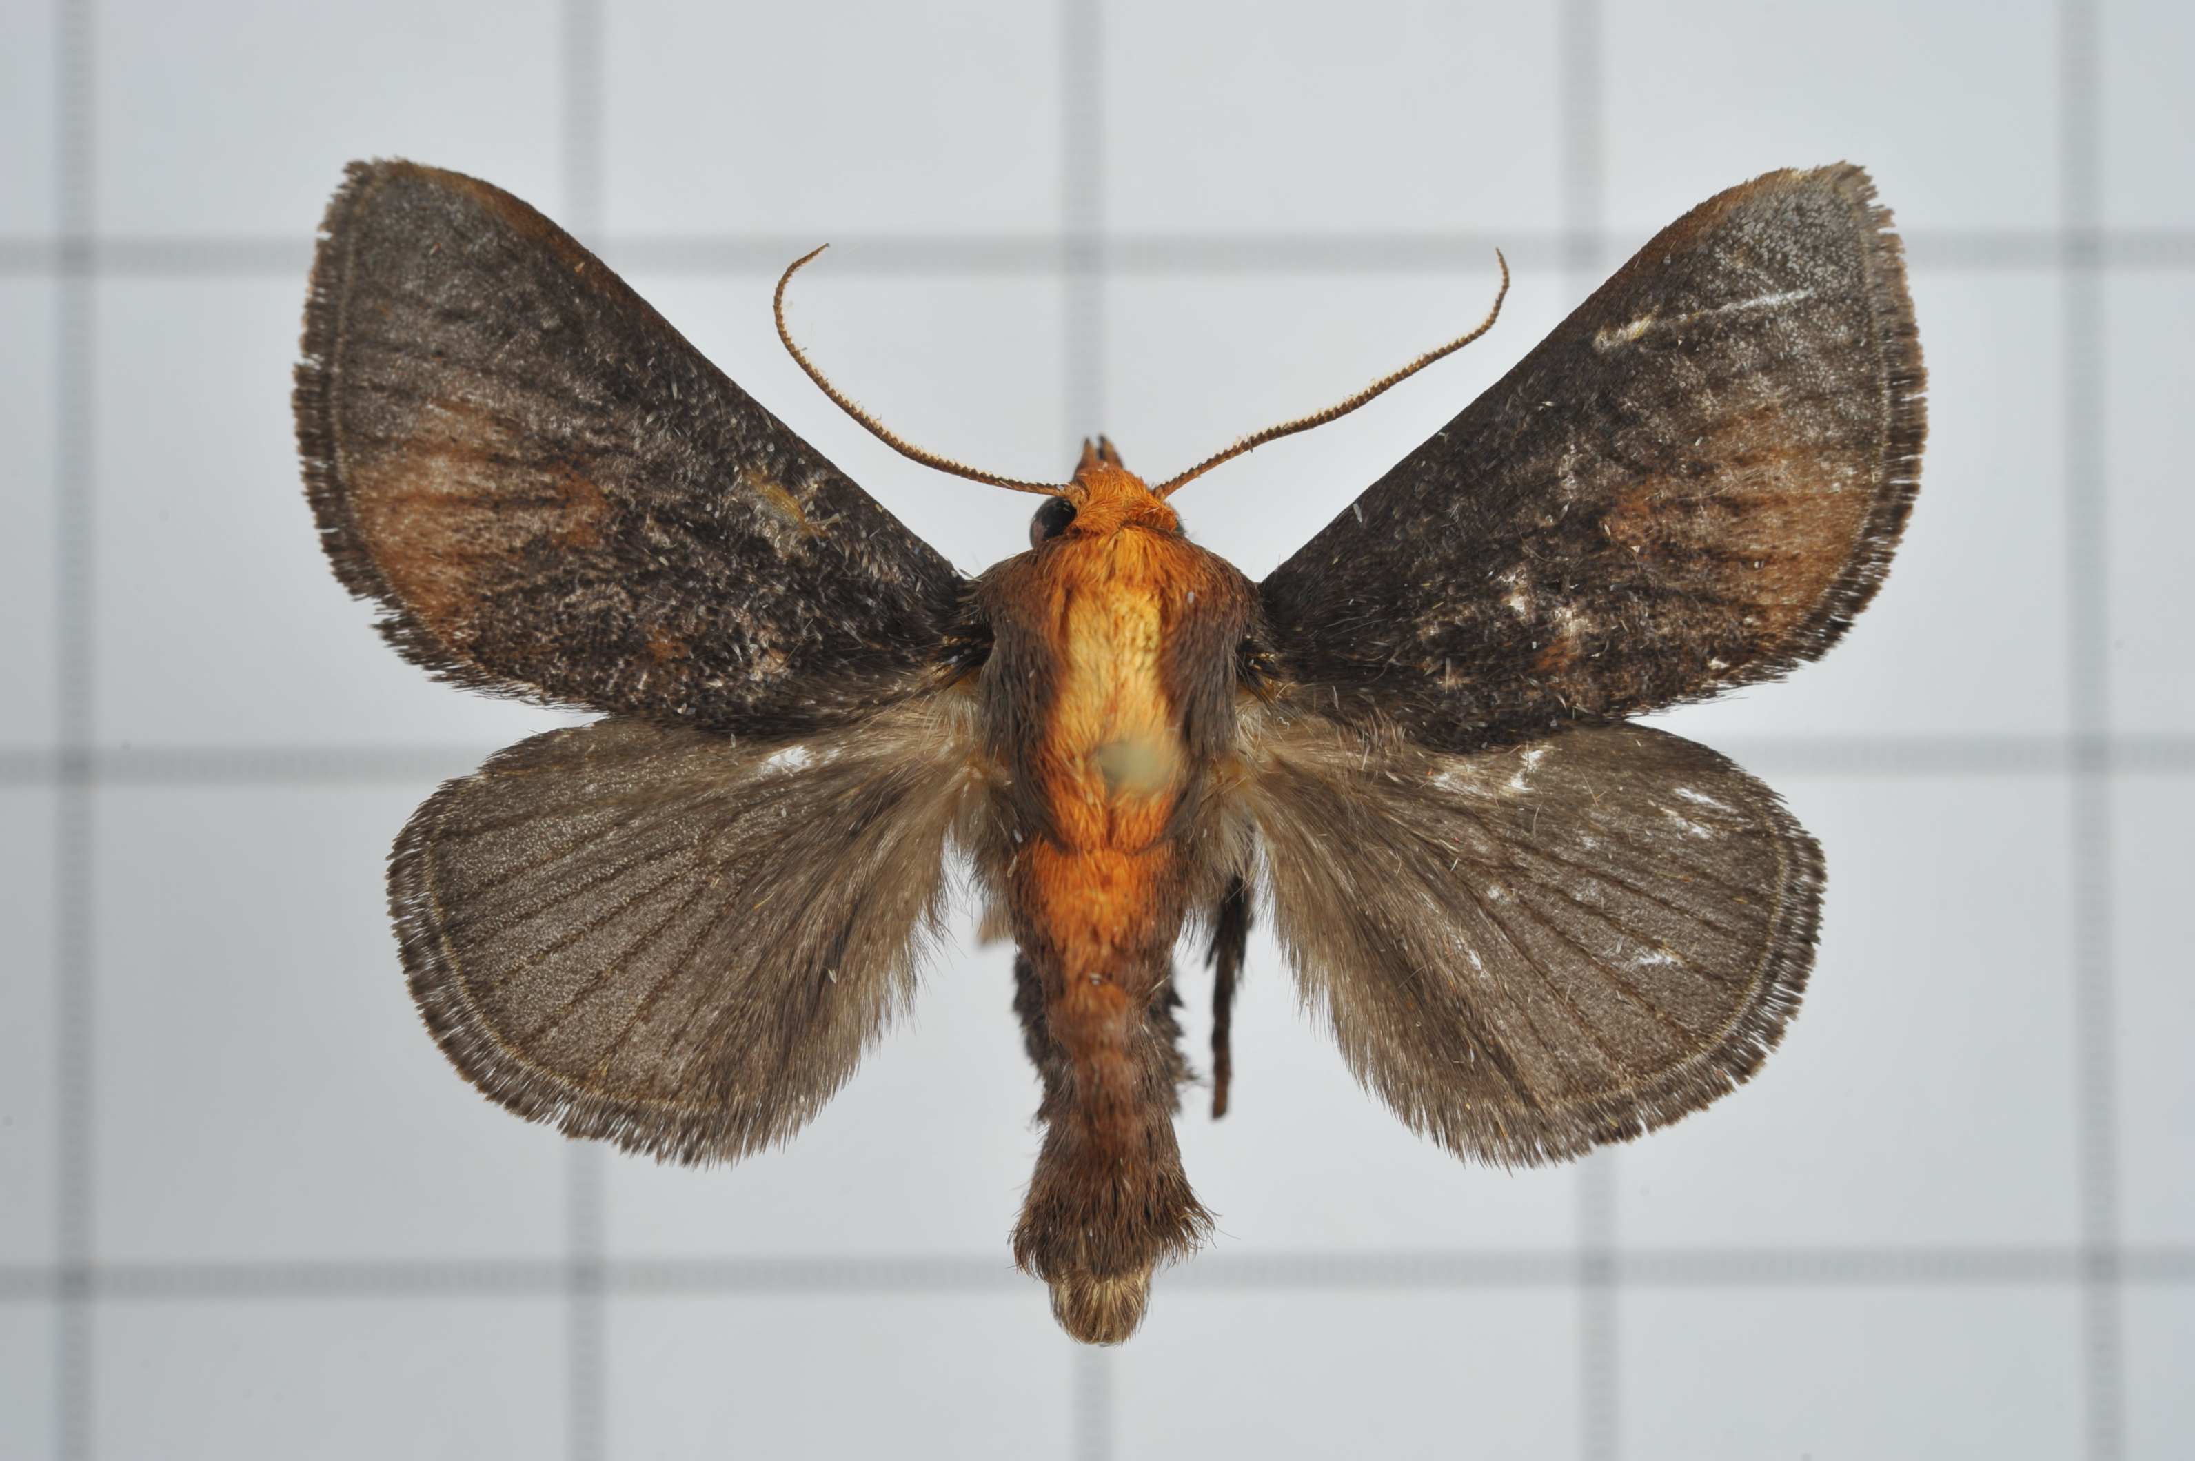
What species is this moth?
Iraga rugosa
